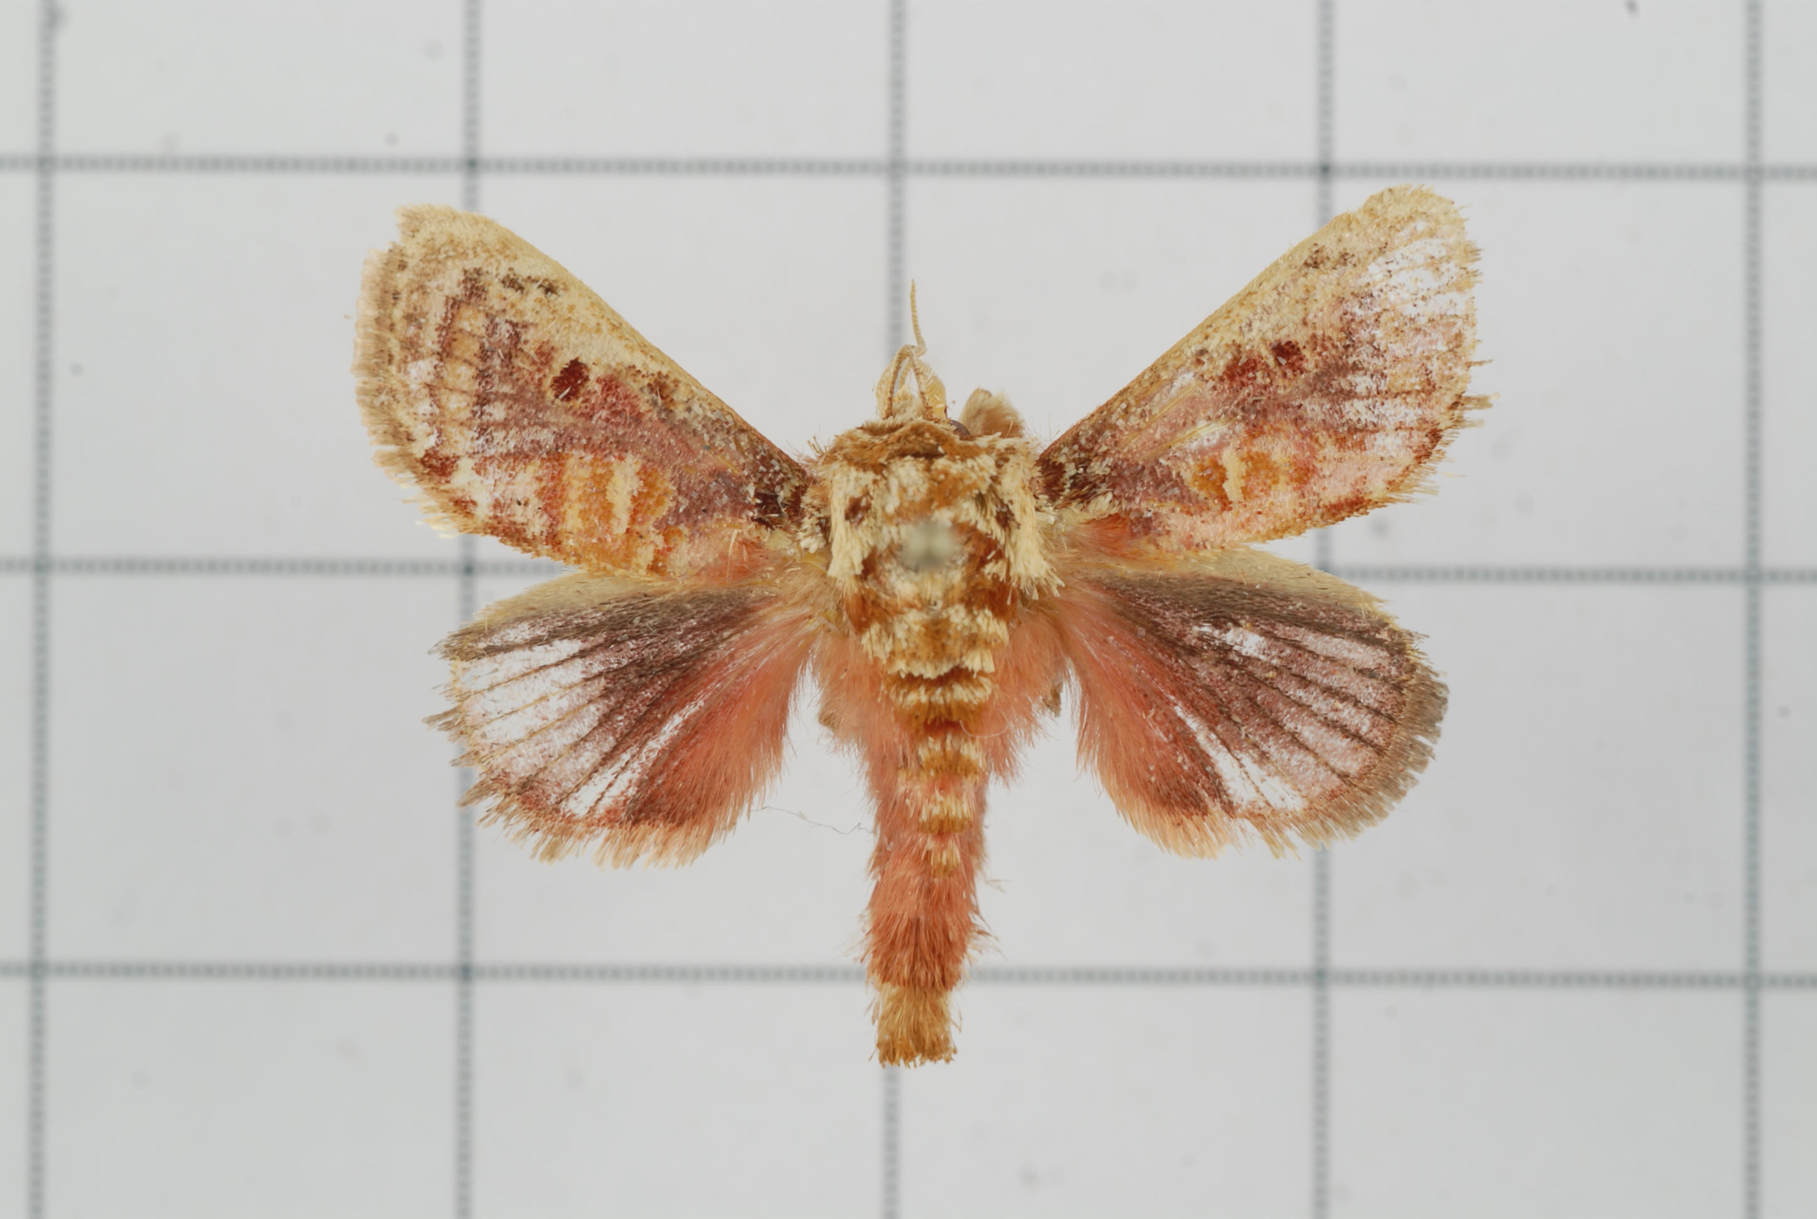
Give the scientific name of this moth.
Demonarosa rufotessellata subrosea
